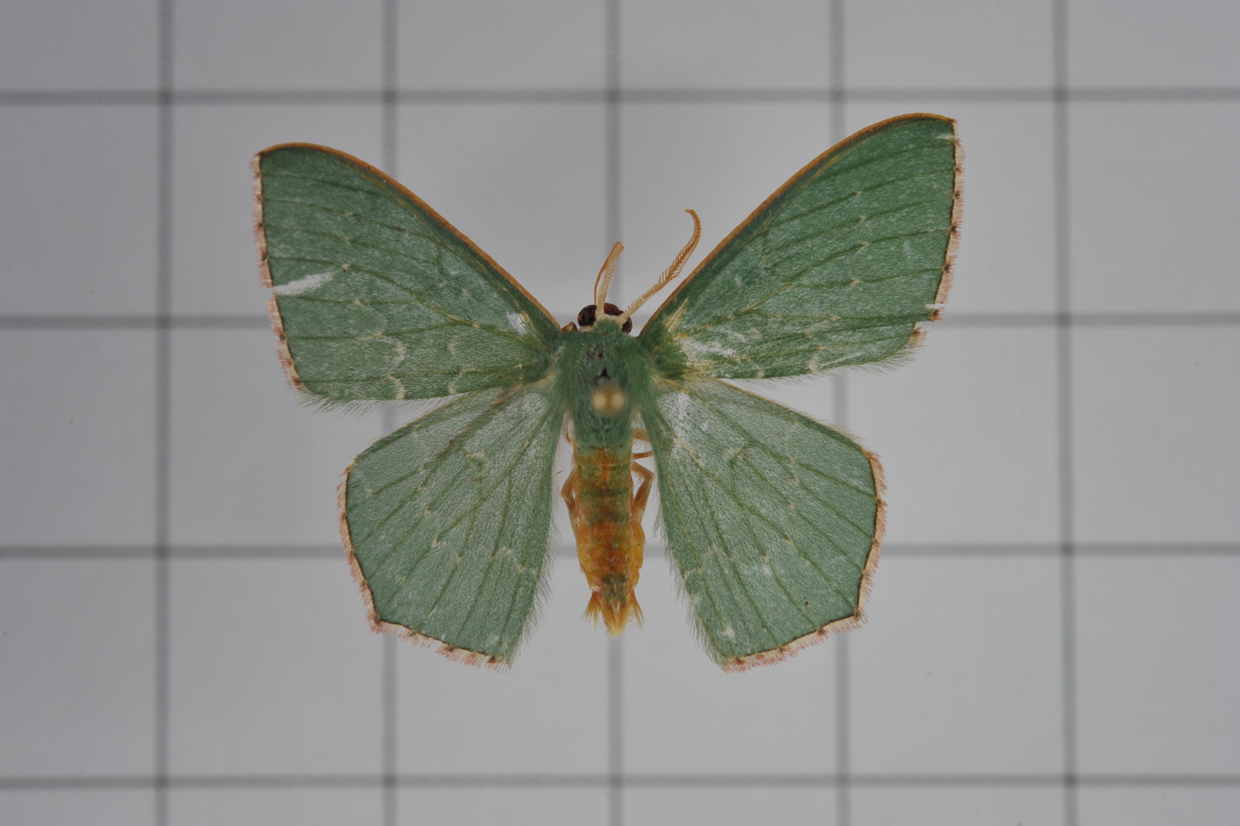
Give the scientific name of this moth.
Hemistola simplex
